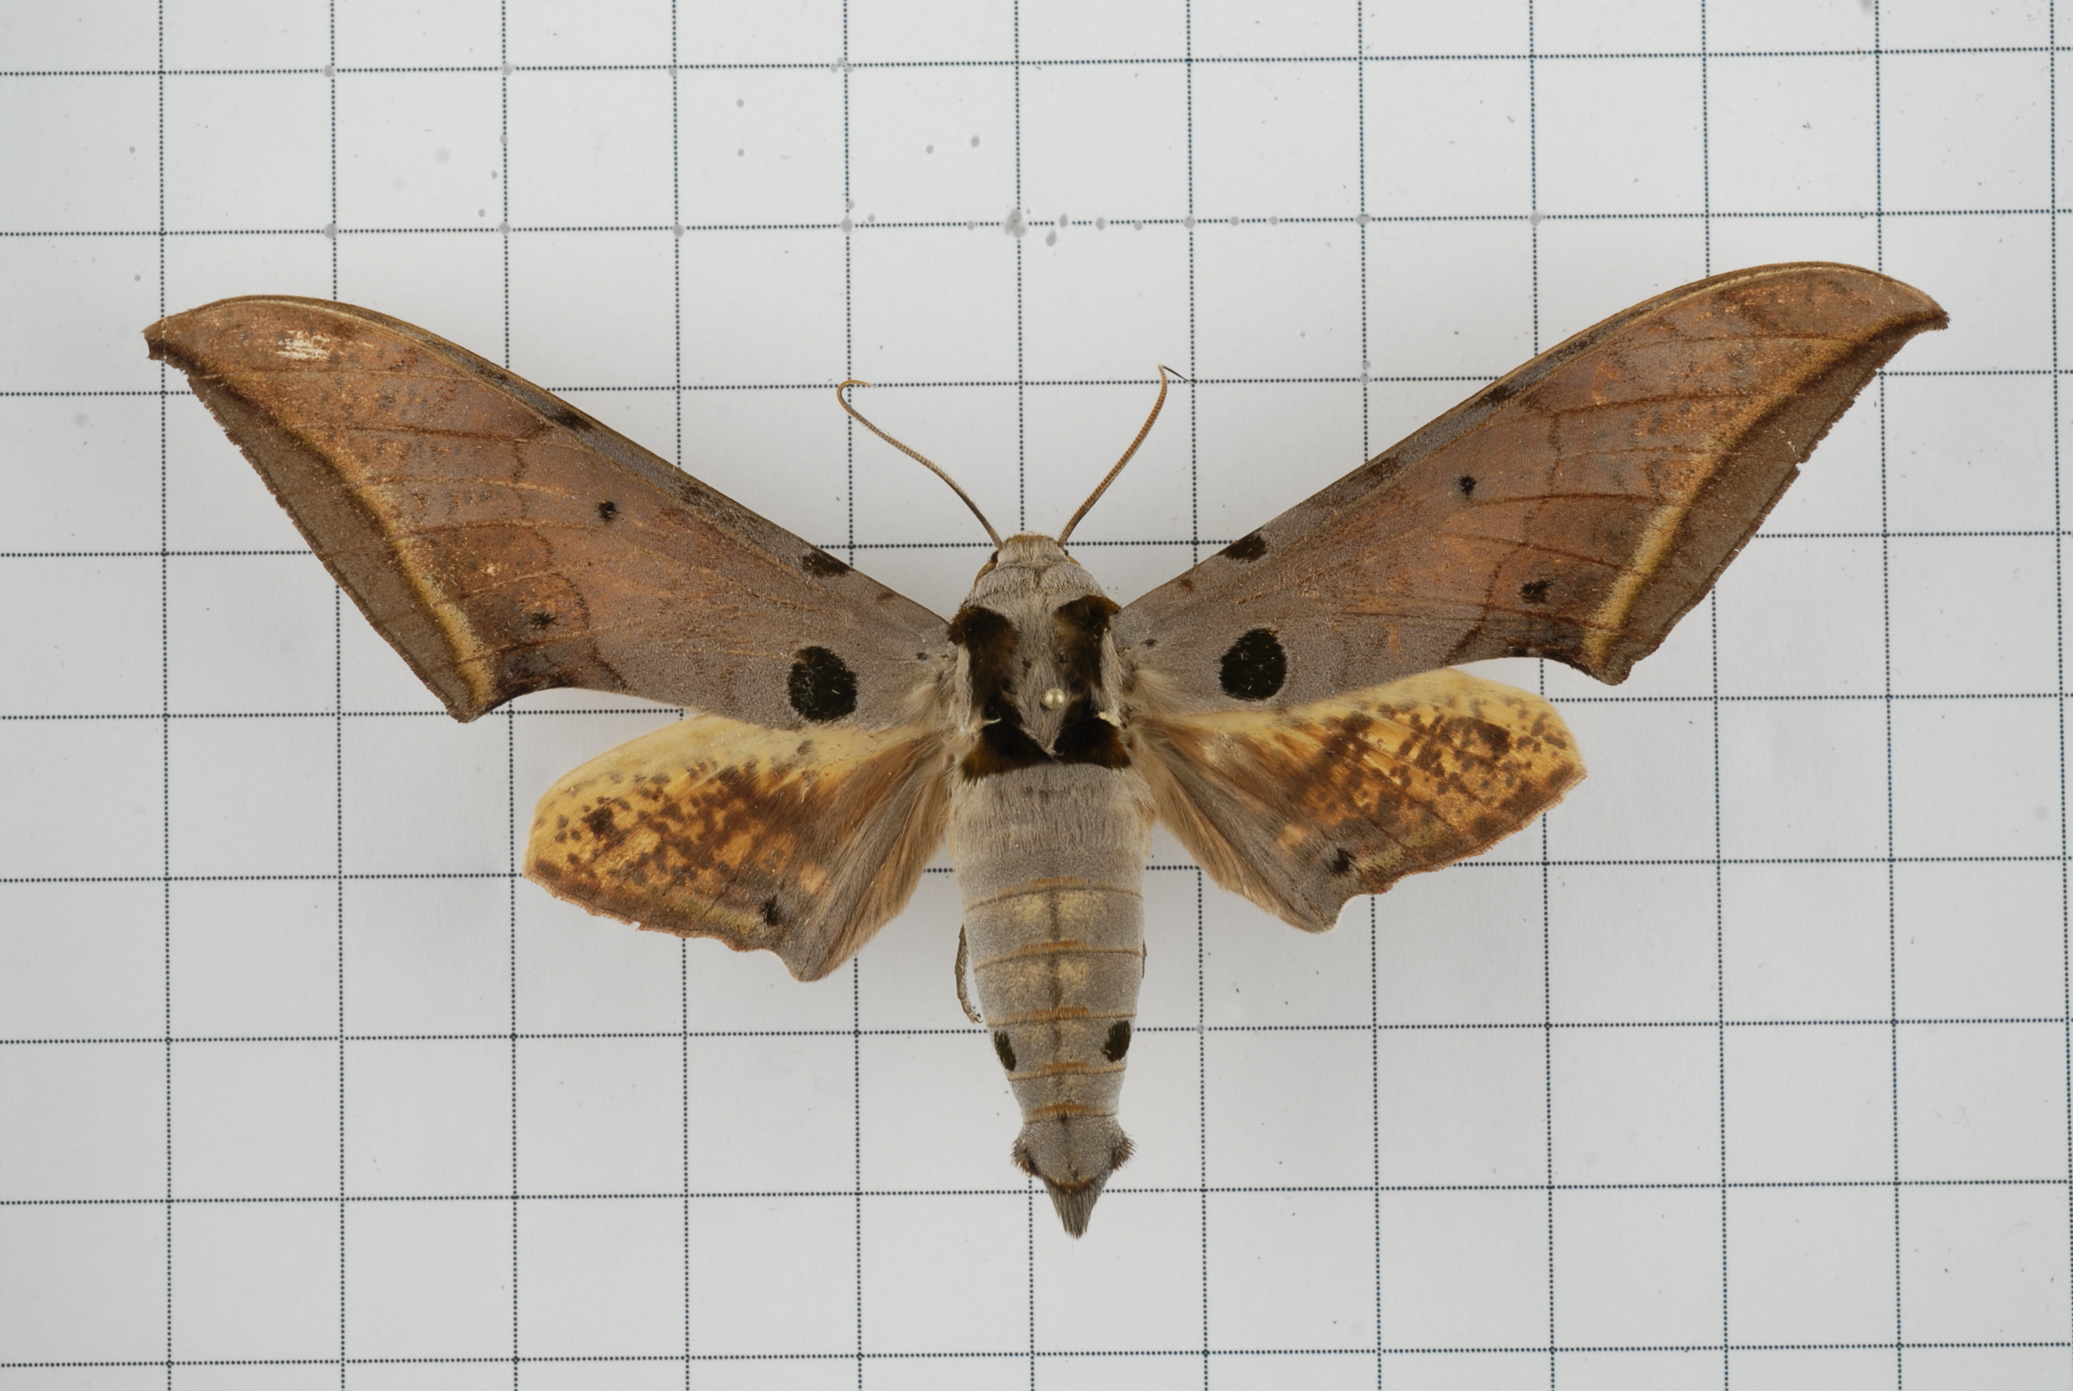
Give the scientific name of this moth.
Ambulyx semiplacida
